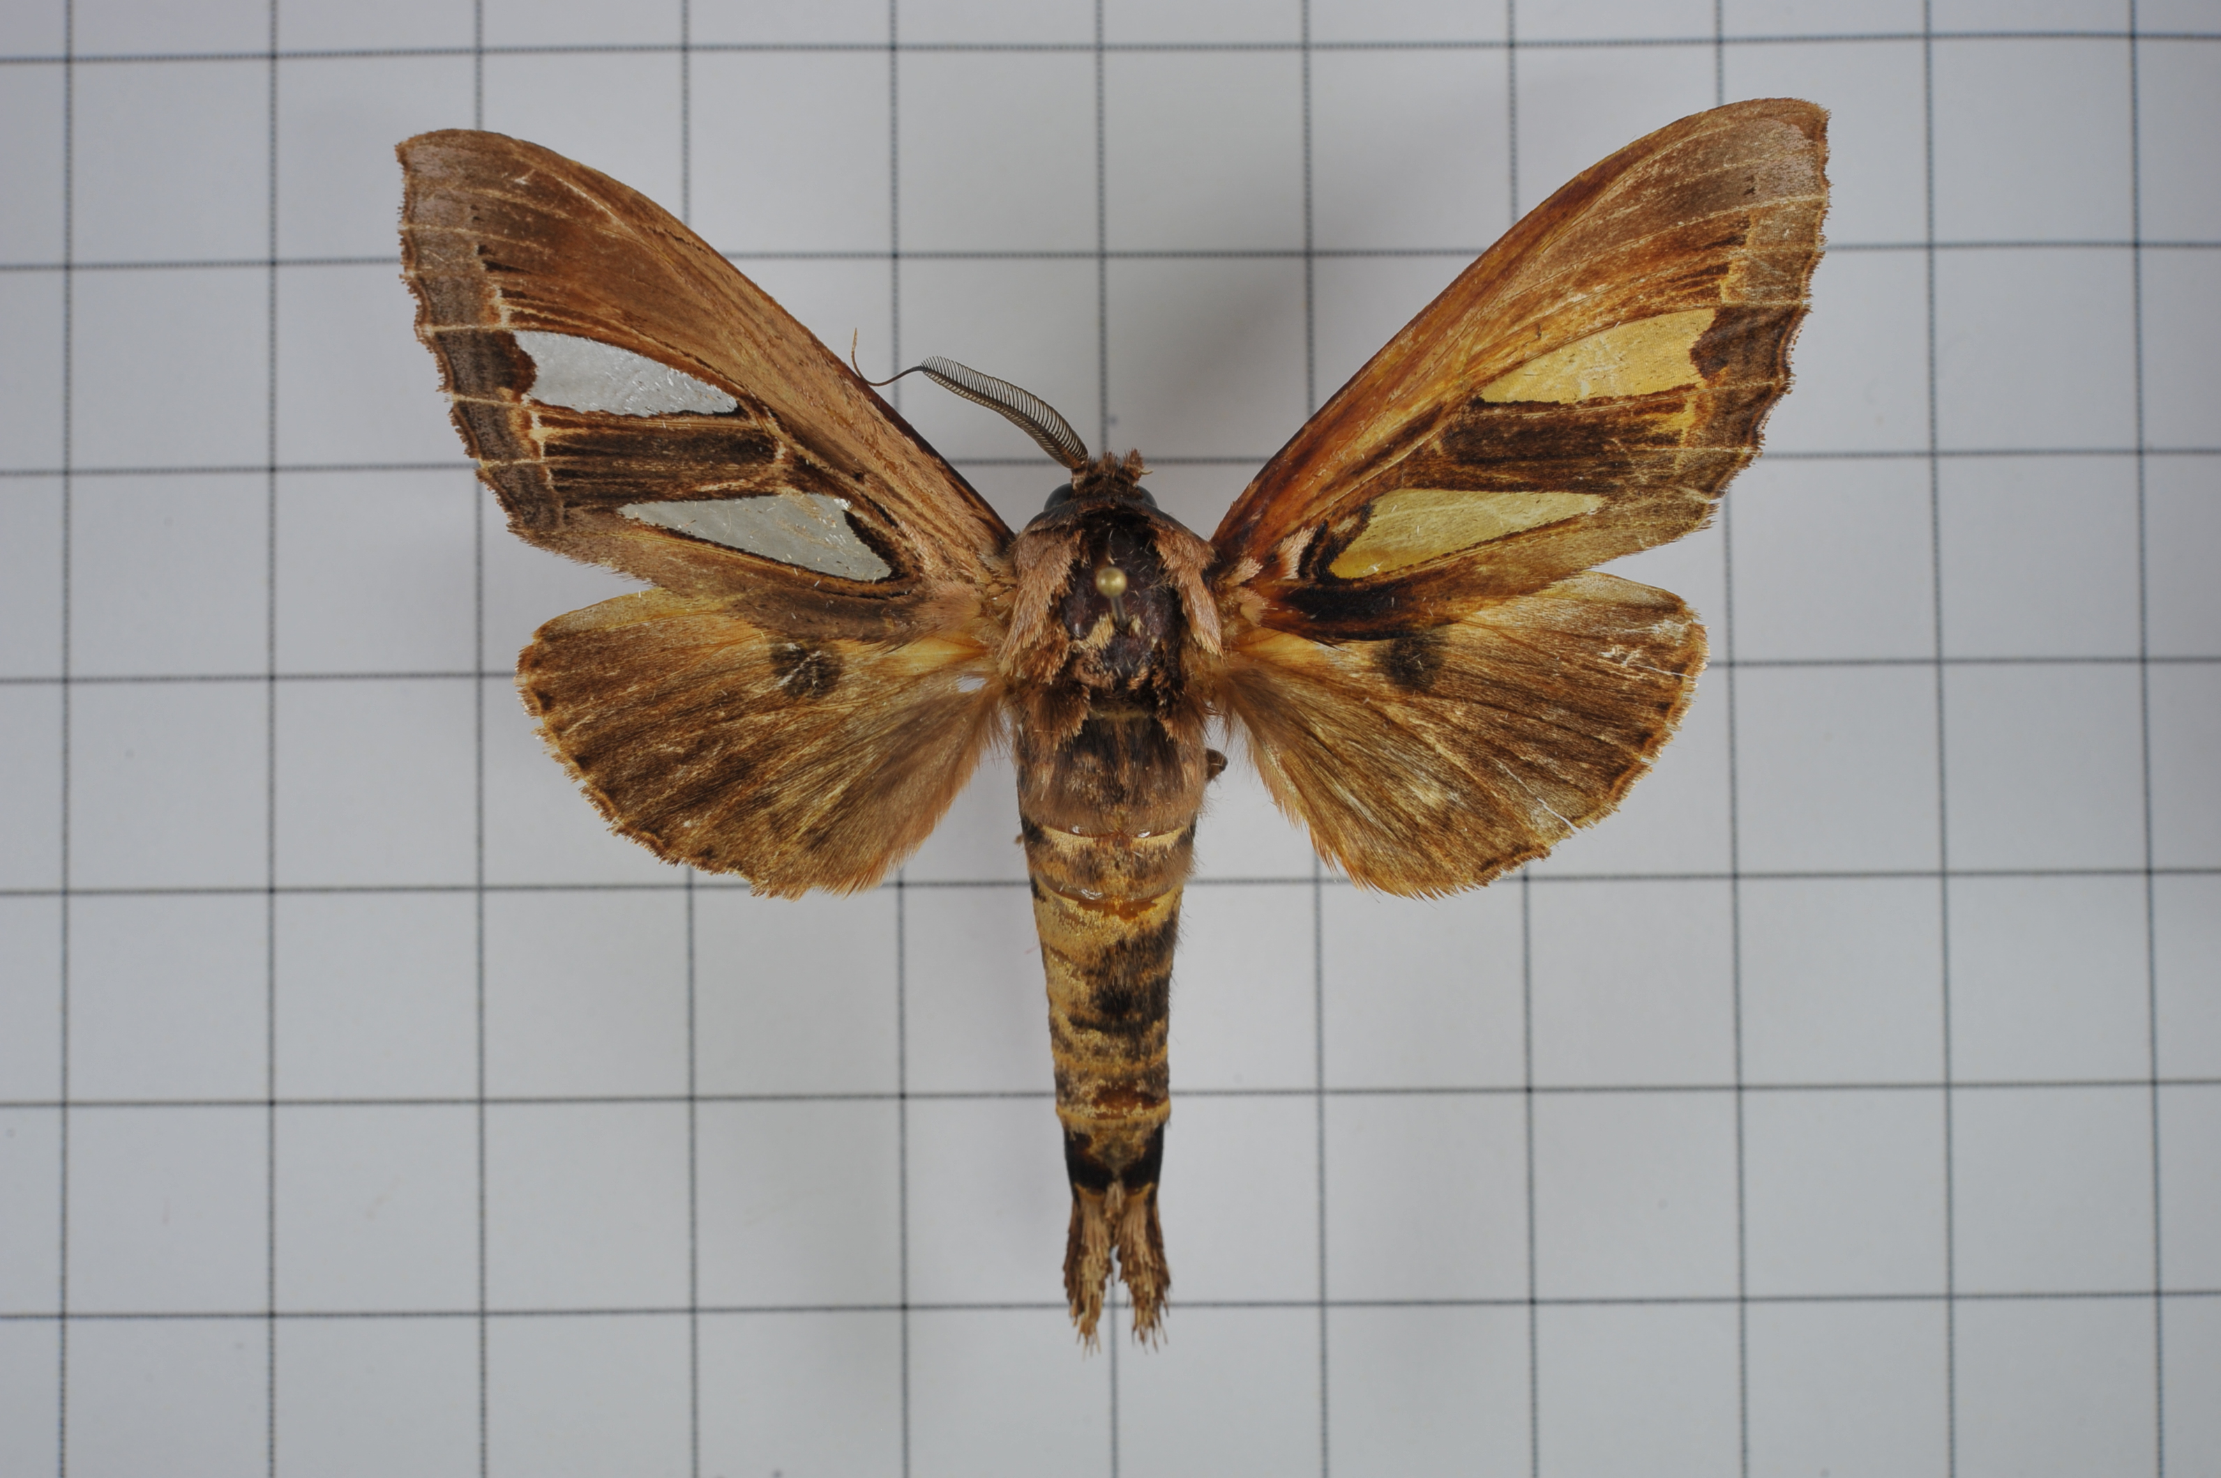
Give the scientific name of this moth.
Tarsolepis japonica
